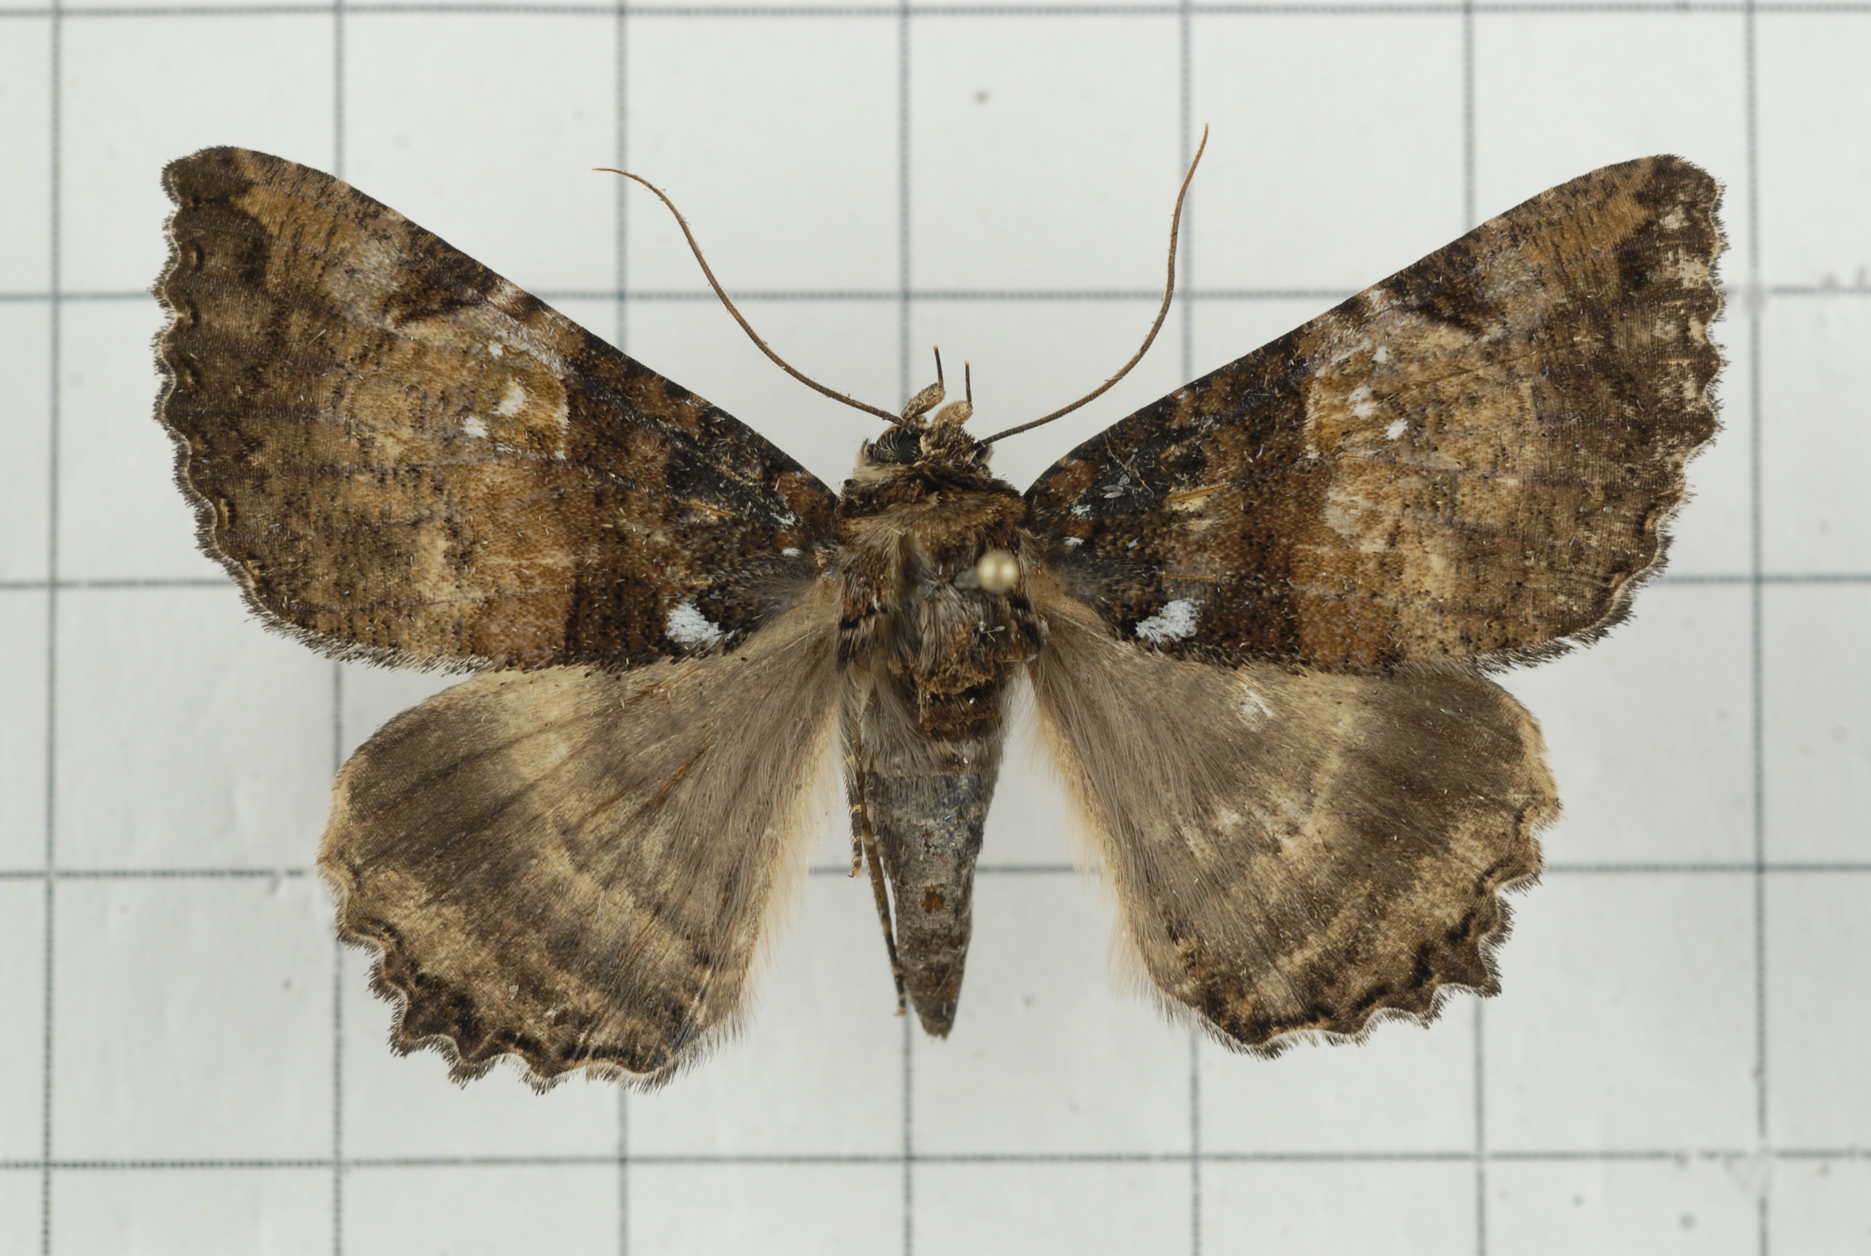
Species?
Daddala lucilla
